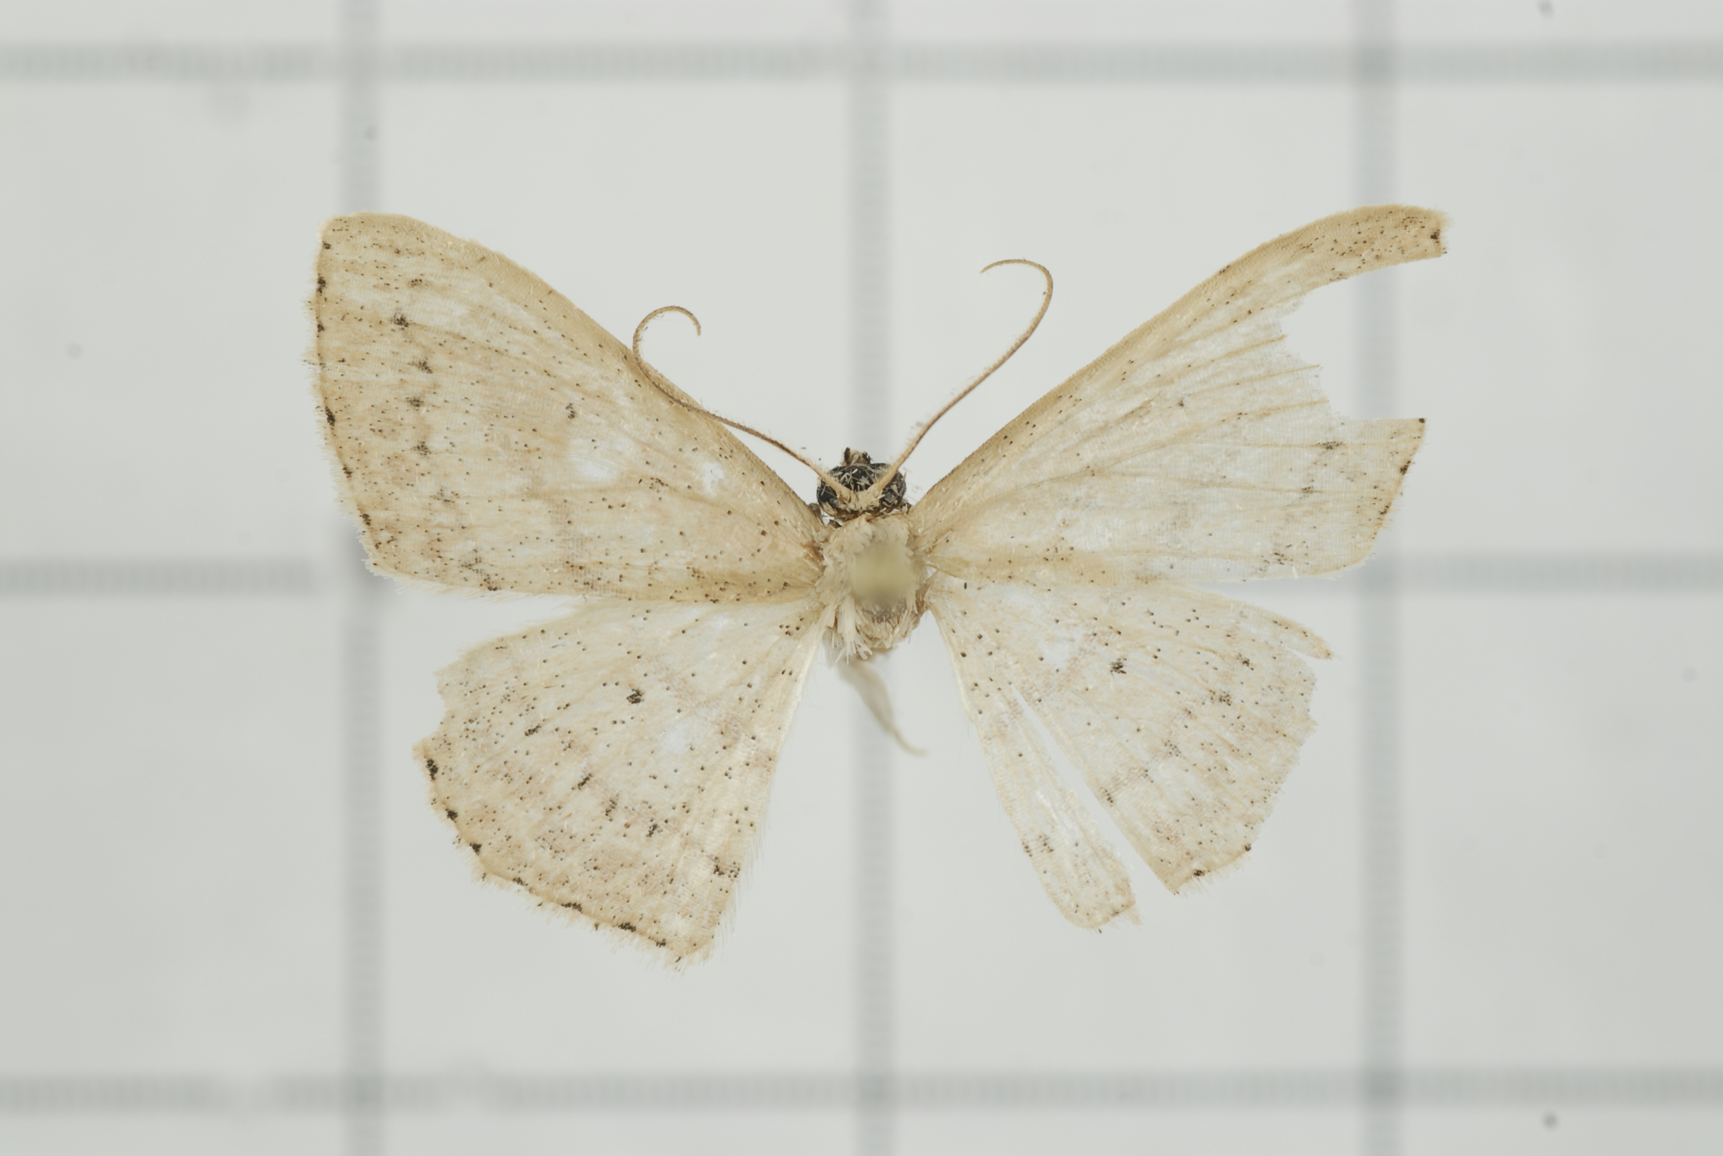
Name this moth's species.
Scopula emma jordani
